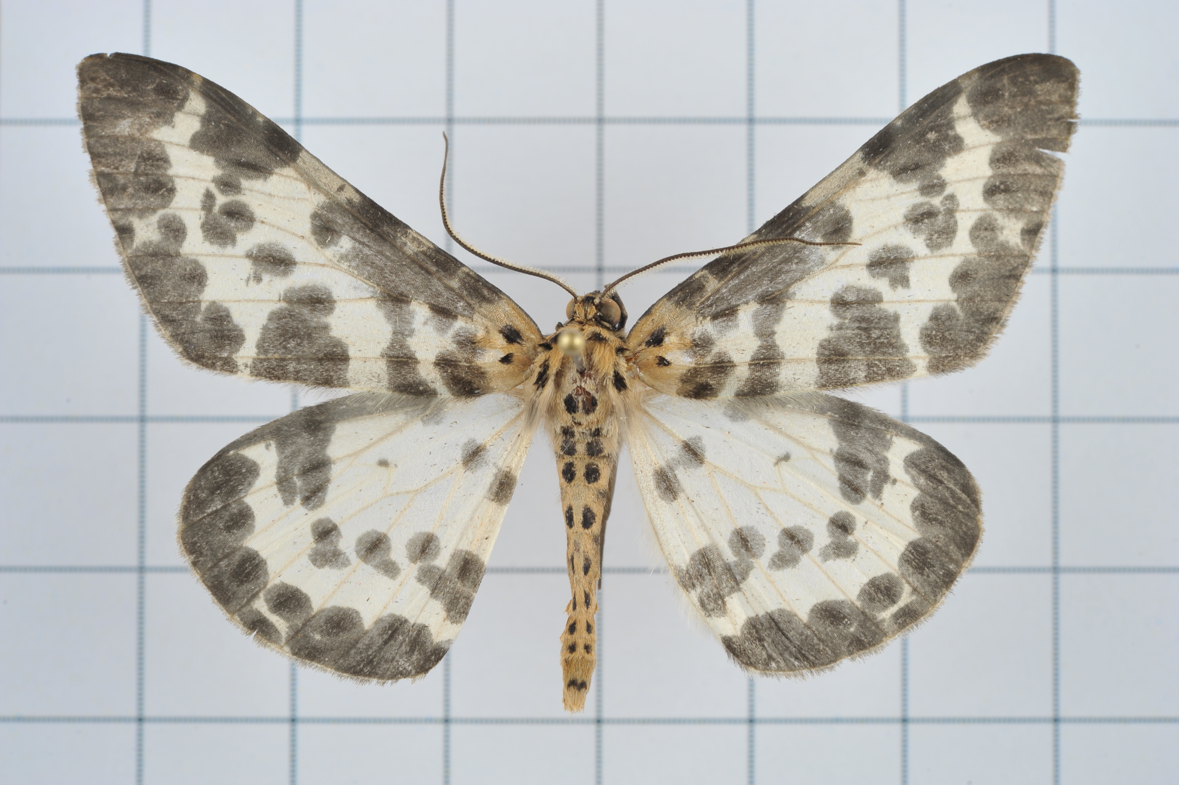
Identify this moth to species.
Percnia luridaria nominoneura
